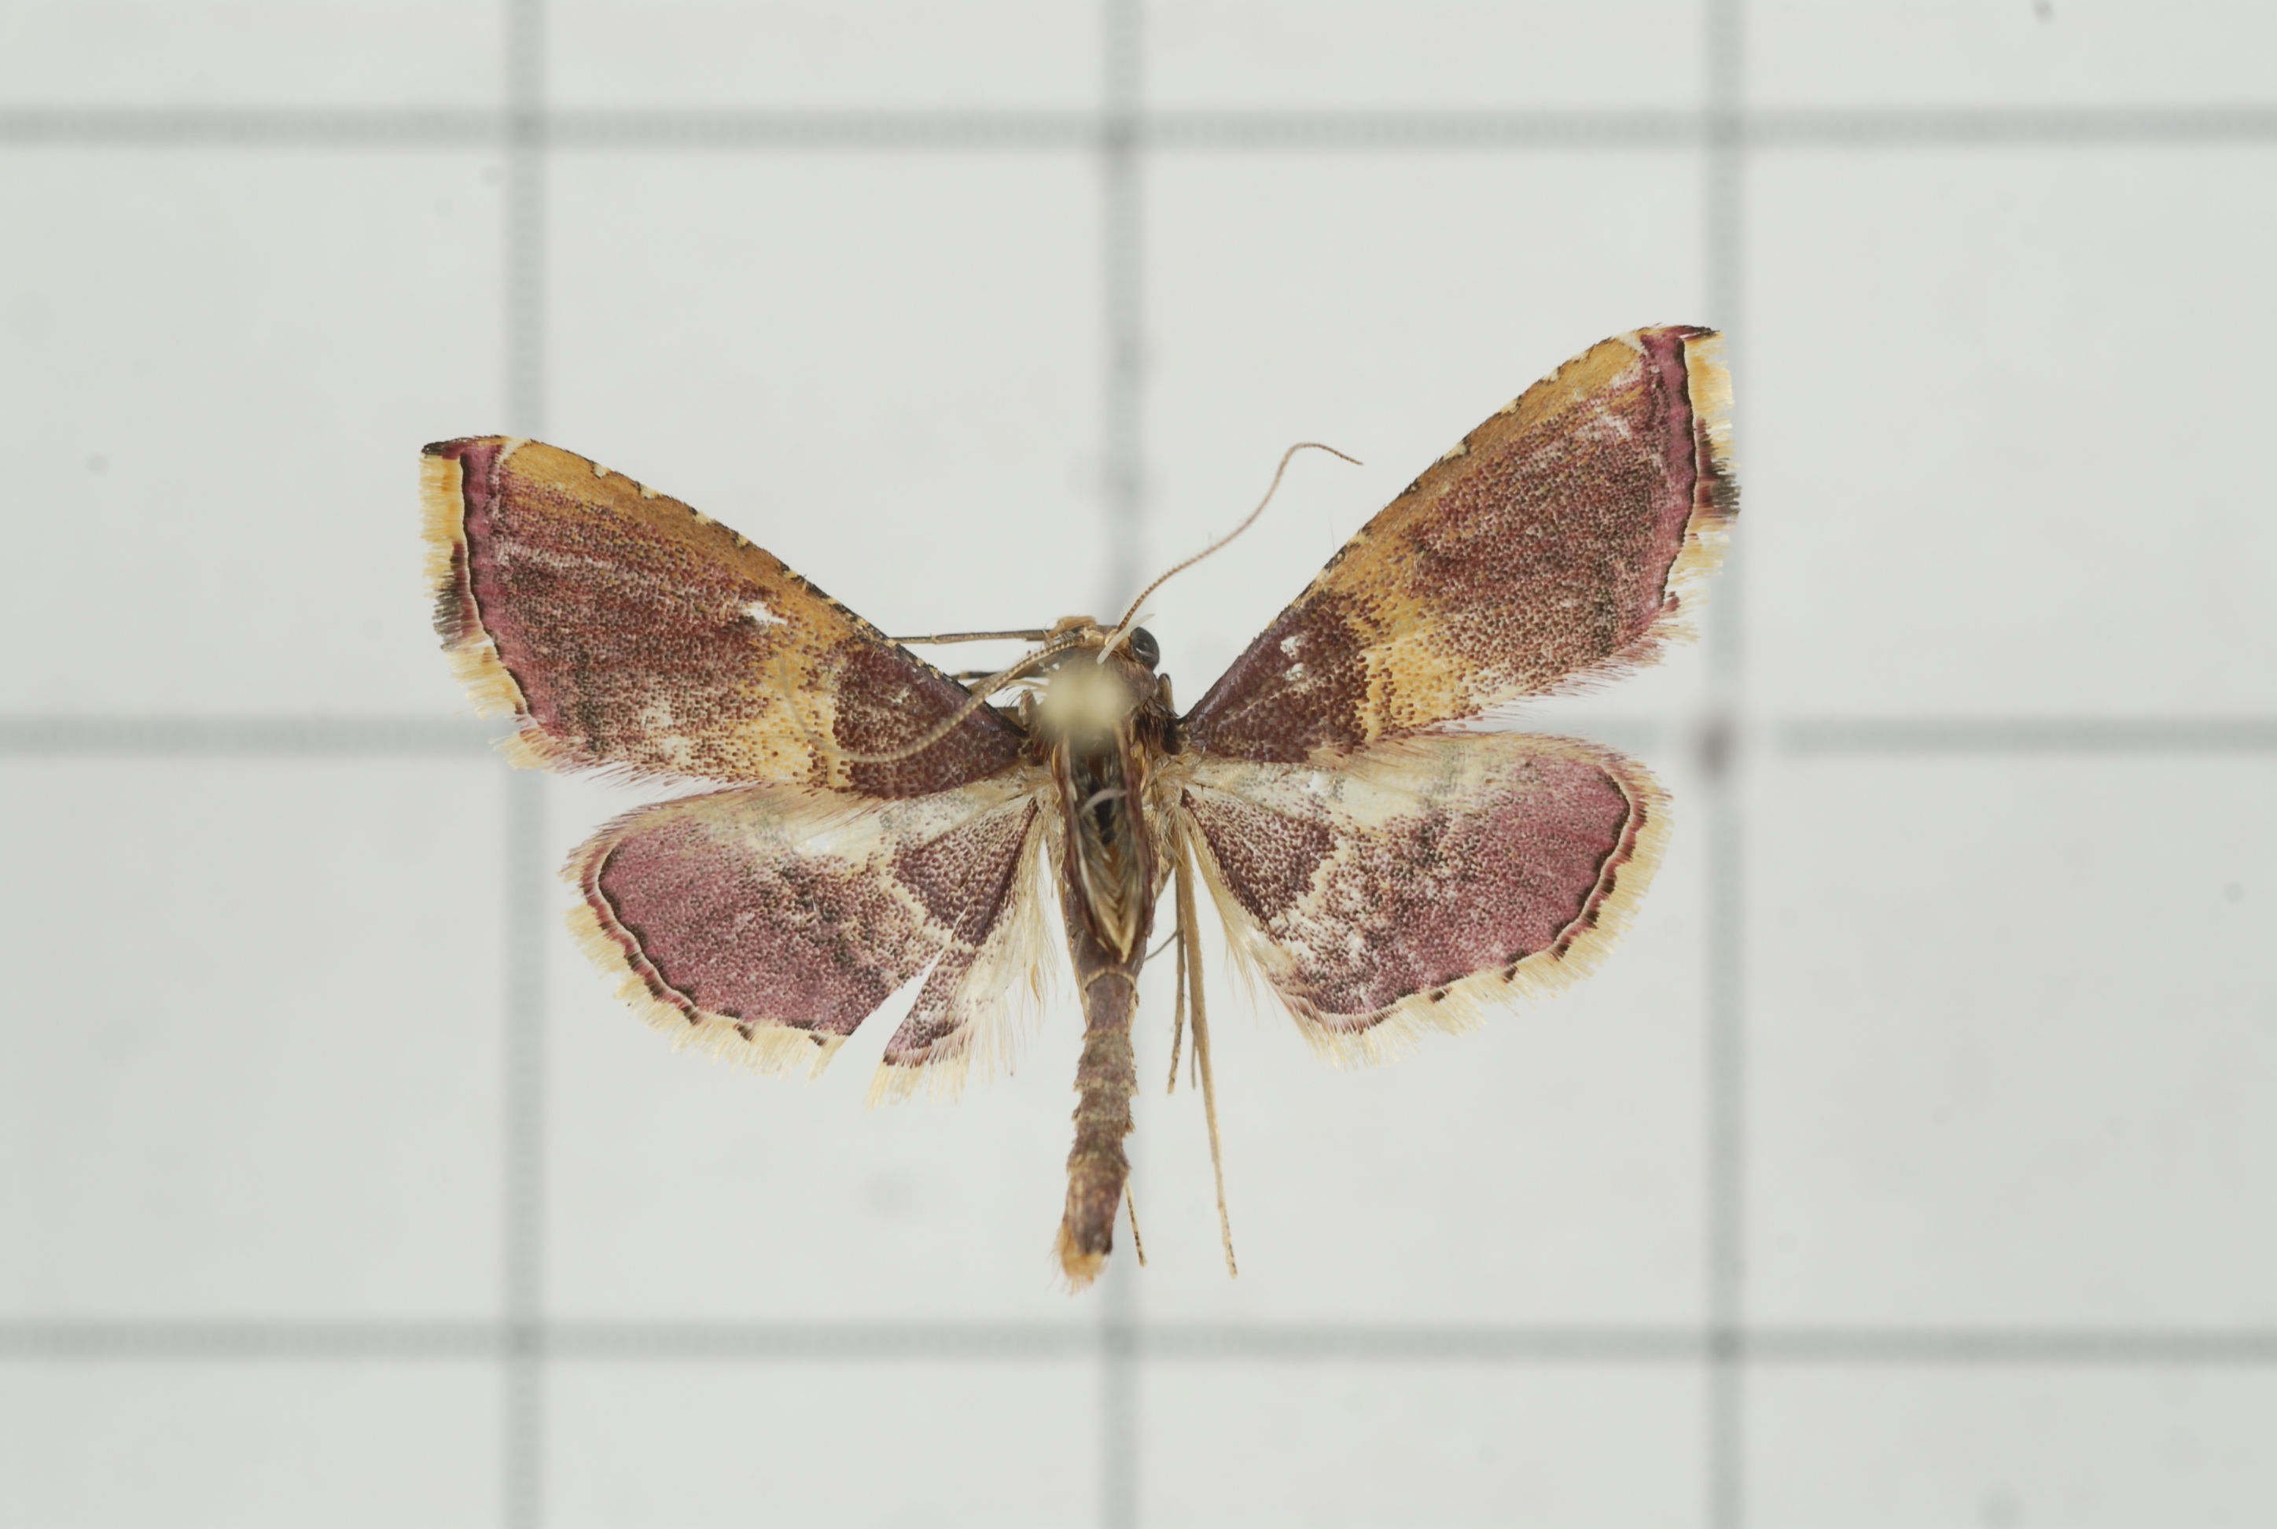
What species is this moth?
Endotricha olivacealis
